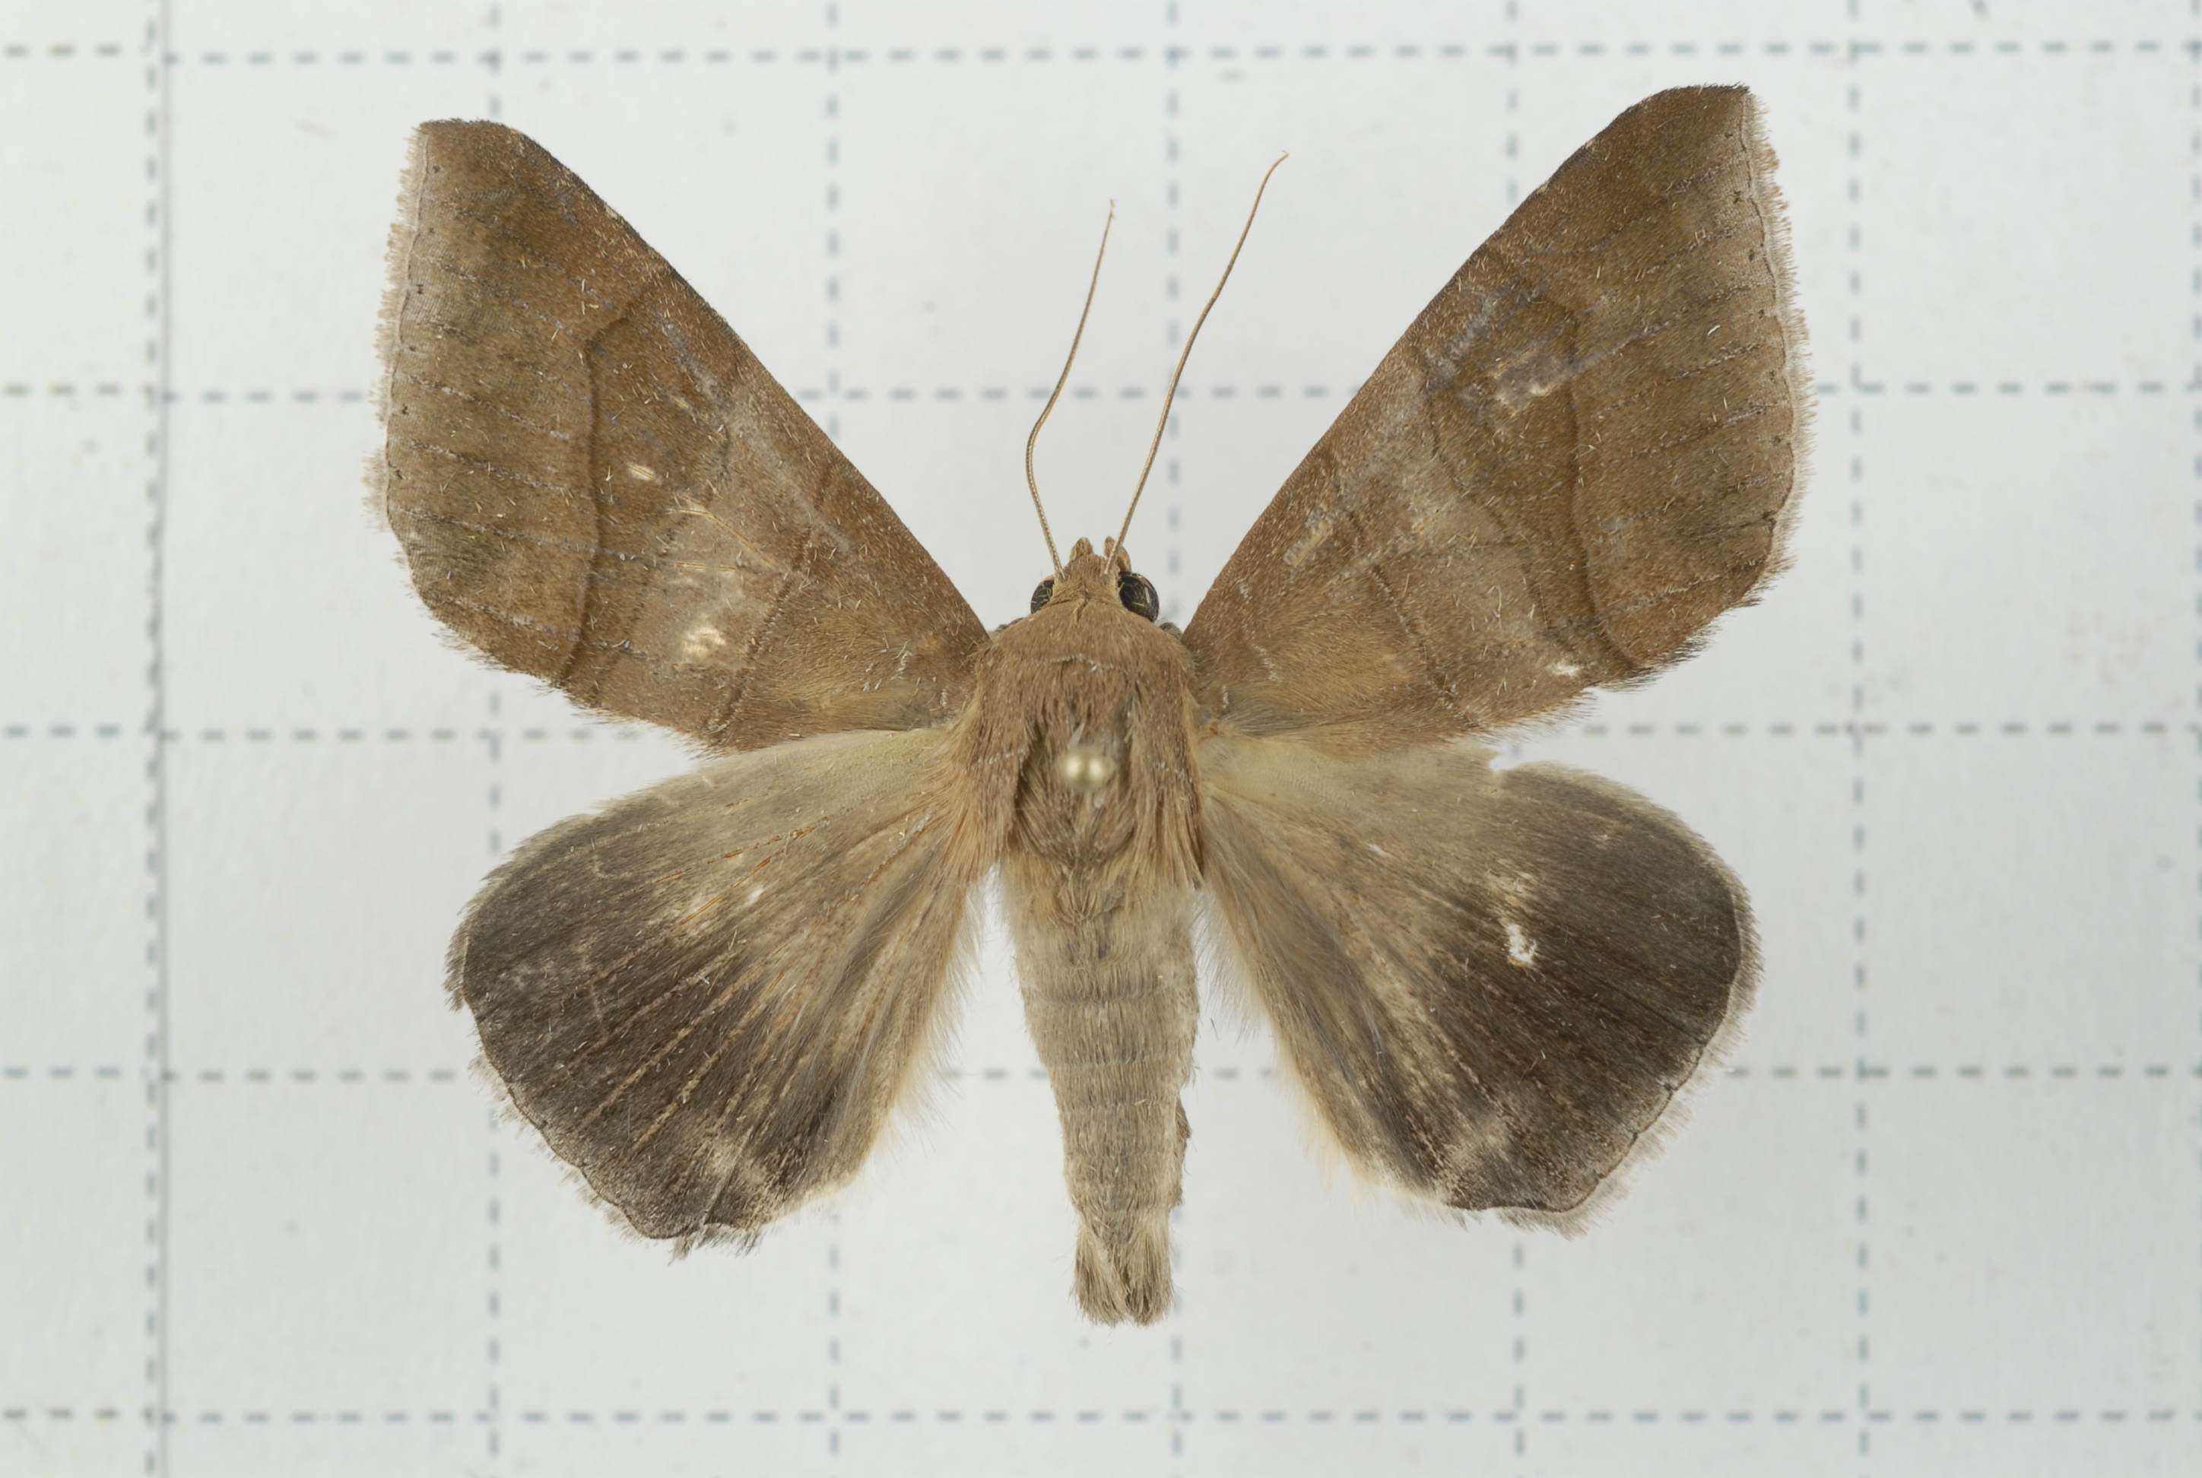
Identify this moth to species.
Bastilla absentimacula
